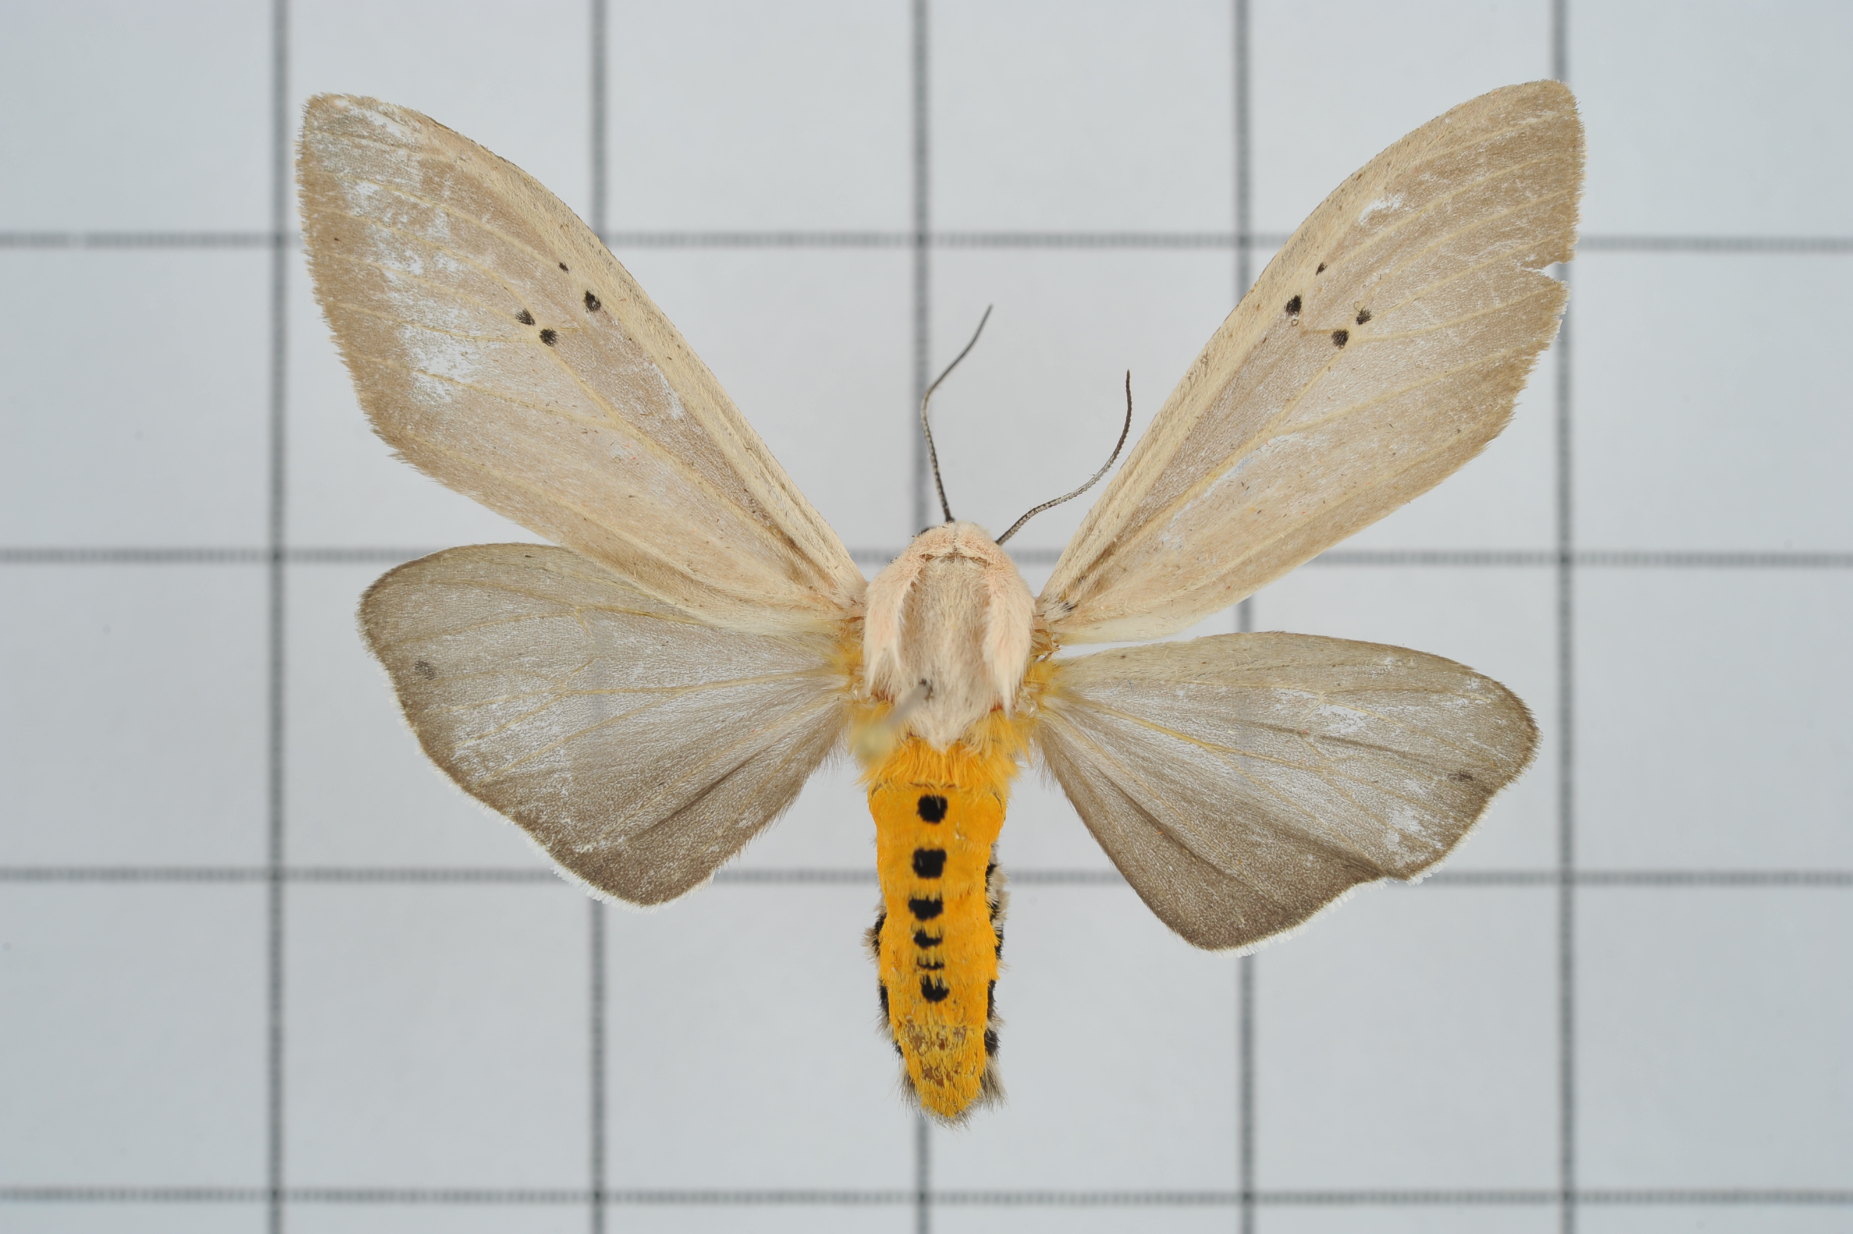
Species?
Creatonotos transiens koni
